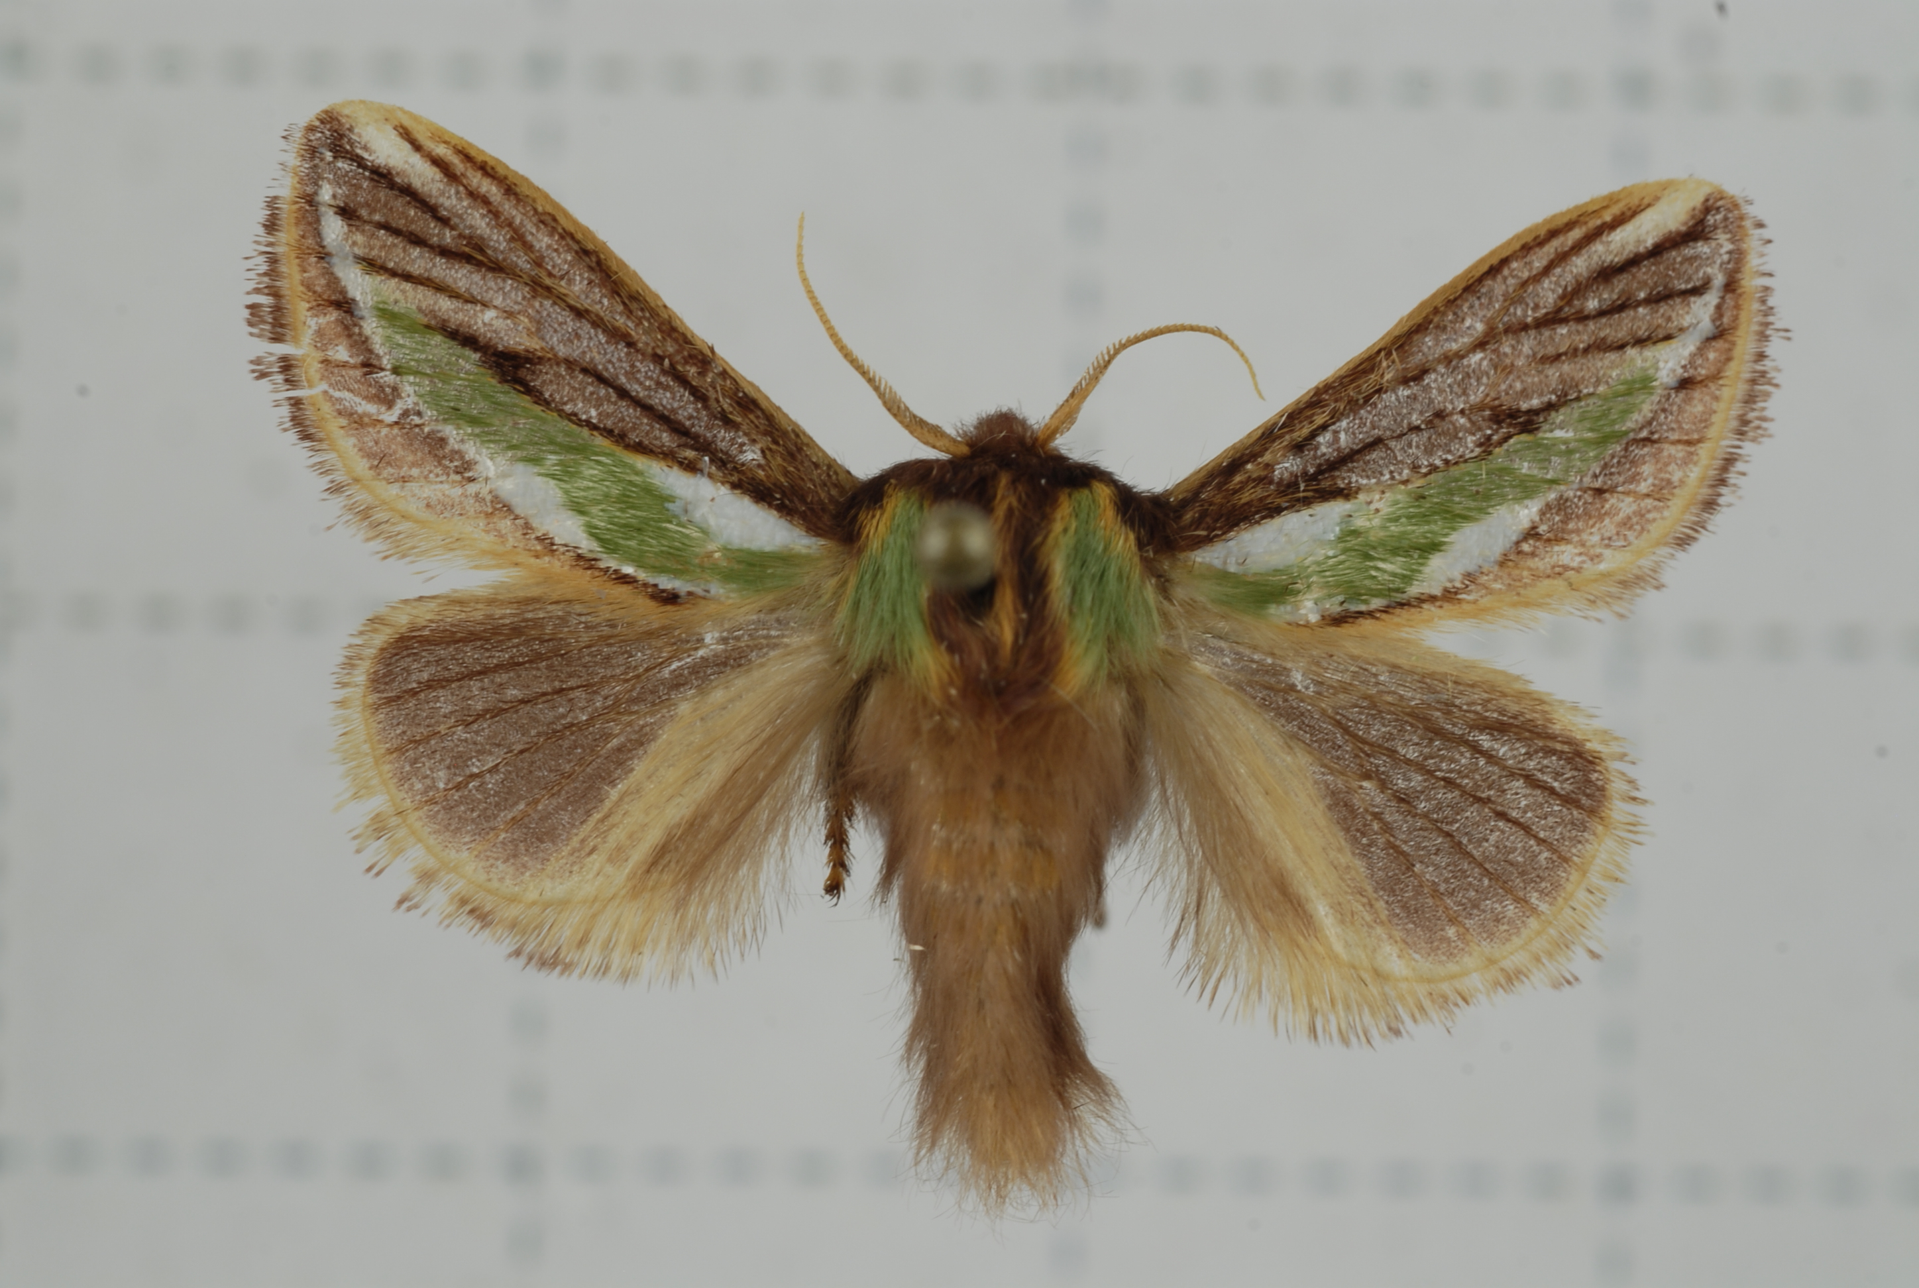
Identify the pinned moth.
Caiella martini
